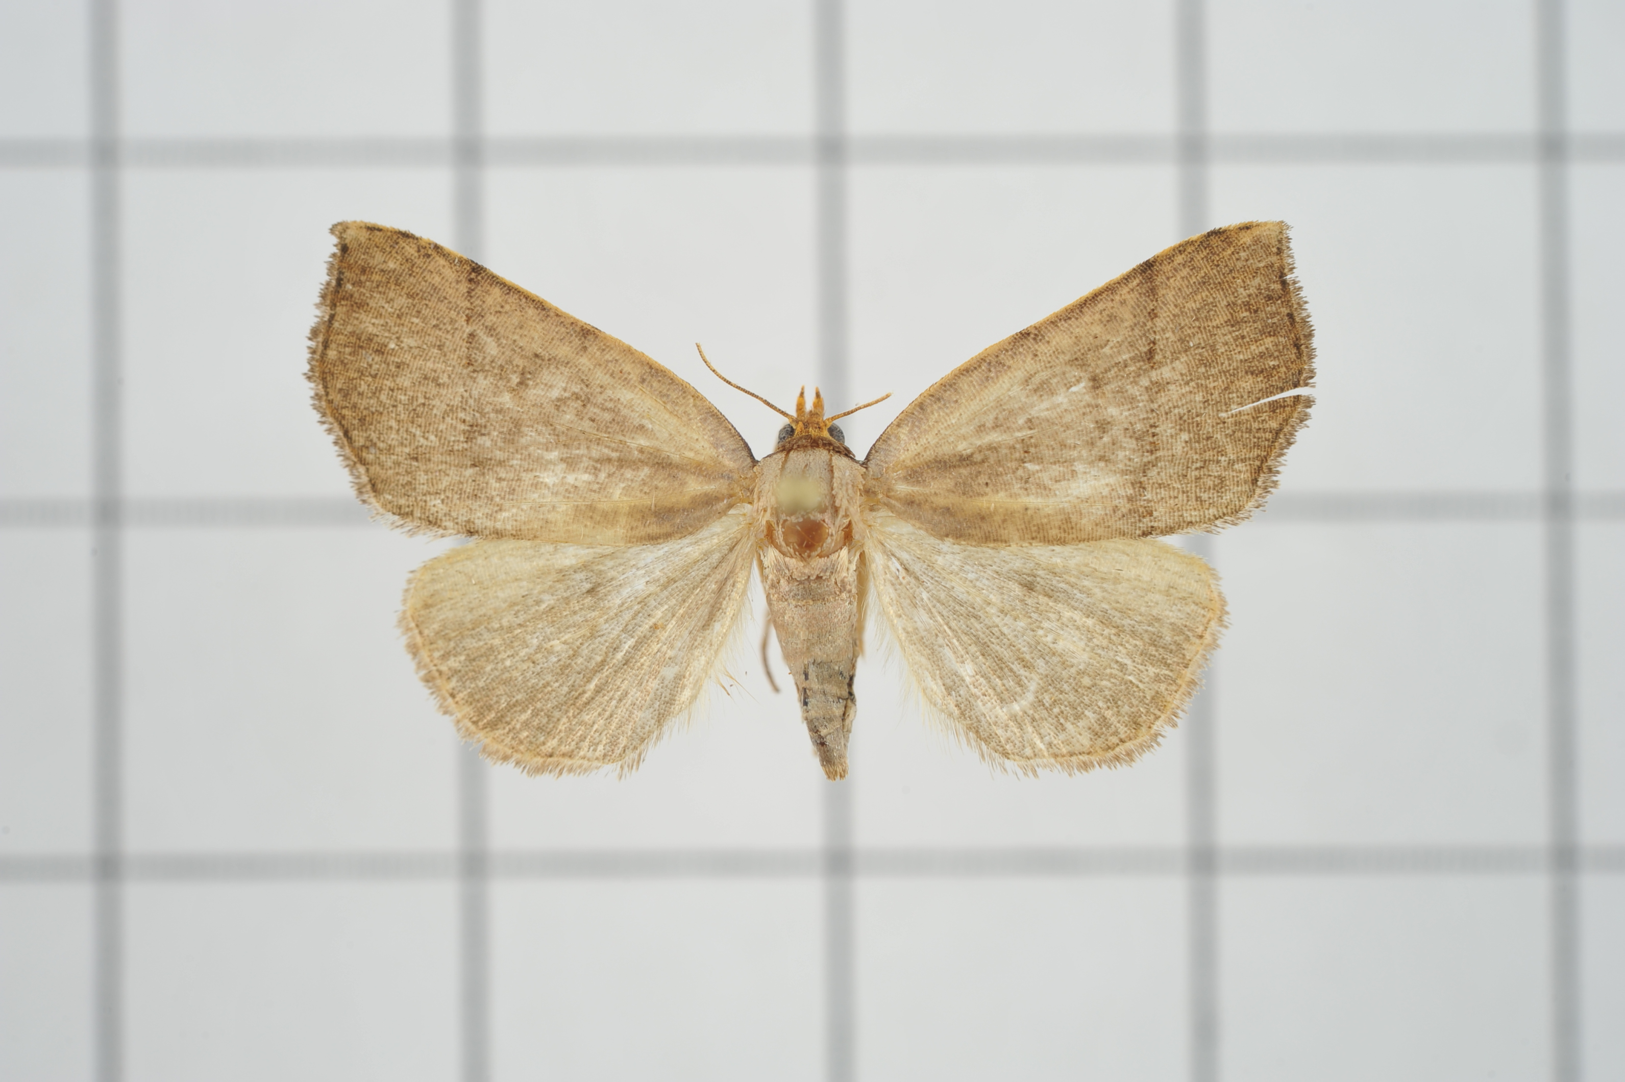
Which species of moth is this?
Plecoptera siderogramma
